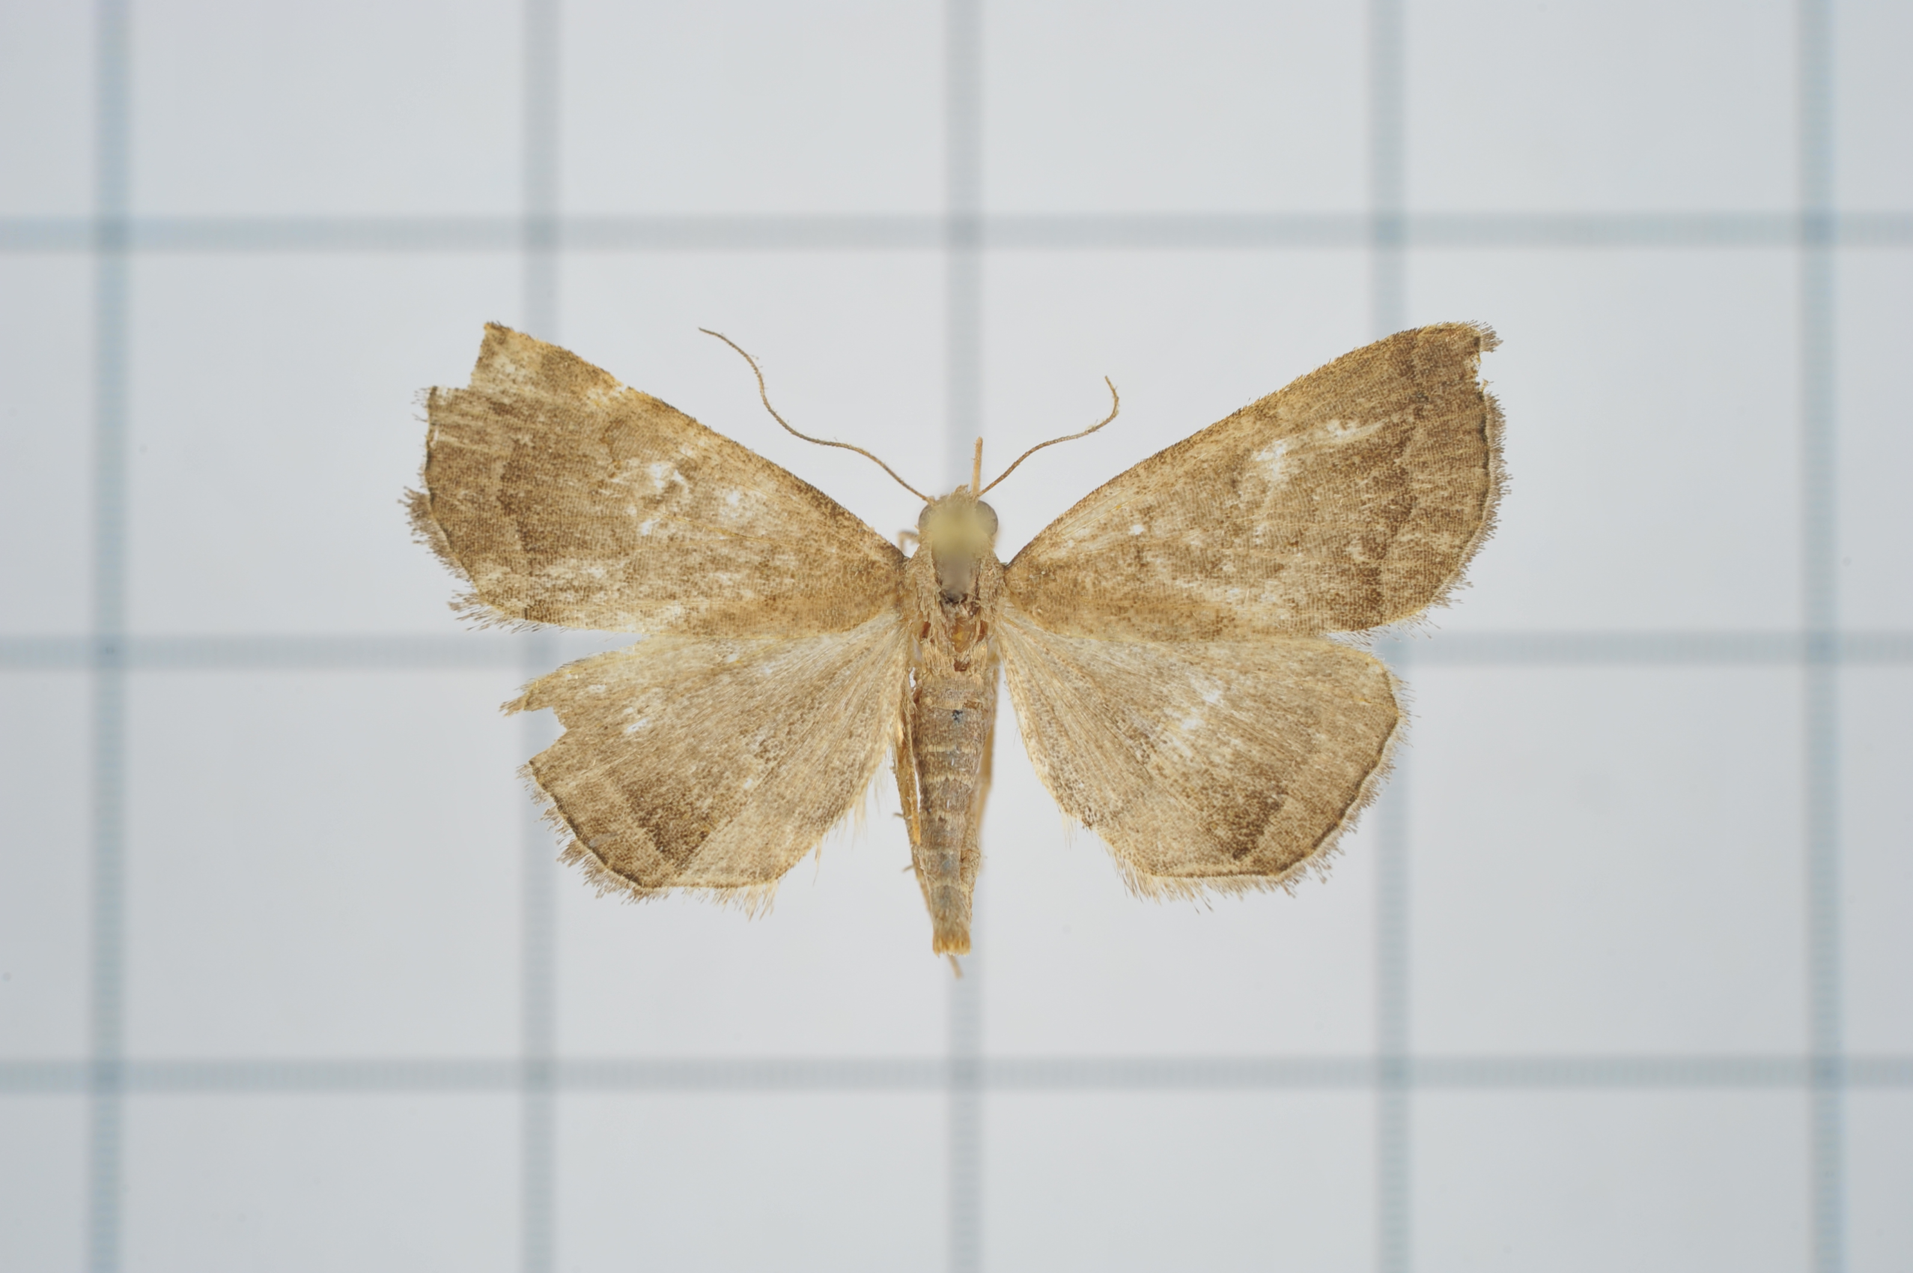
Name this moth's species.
Herminia undulata
